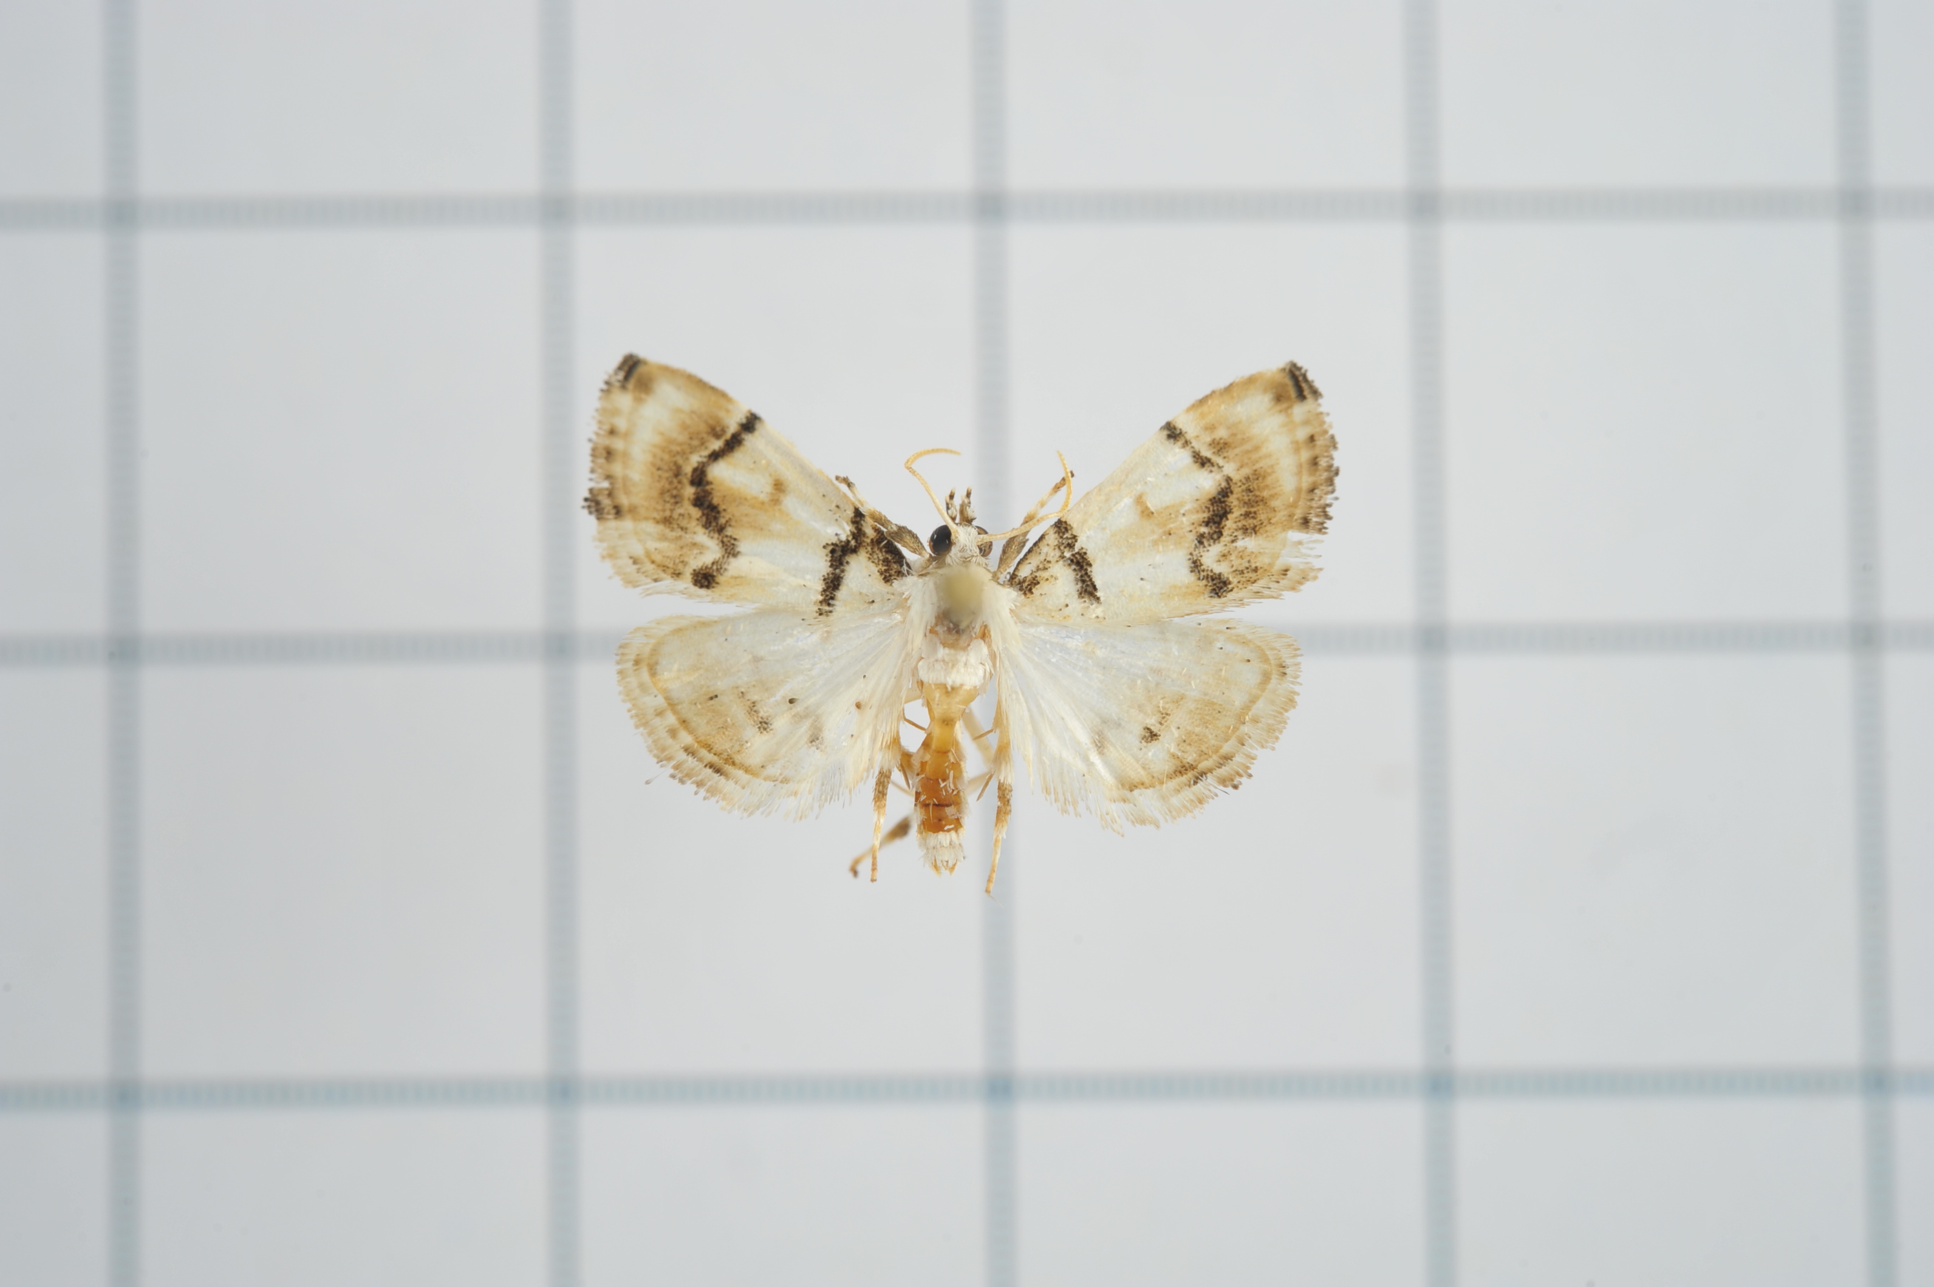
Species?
Leechia sinuosalis
